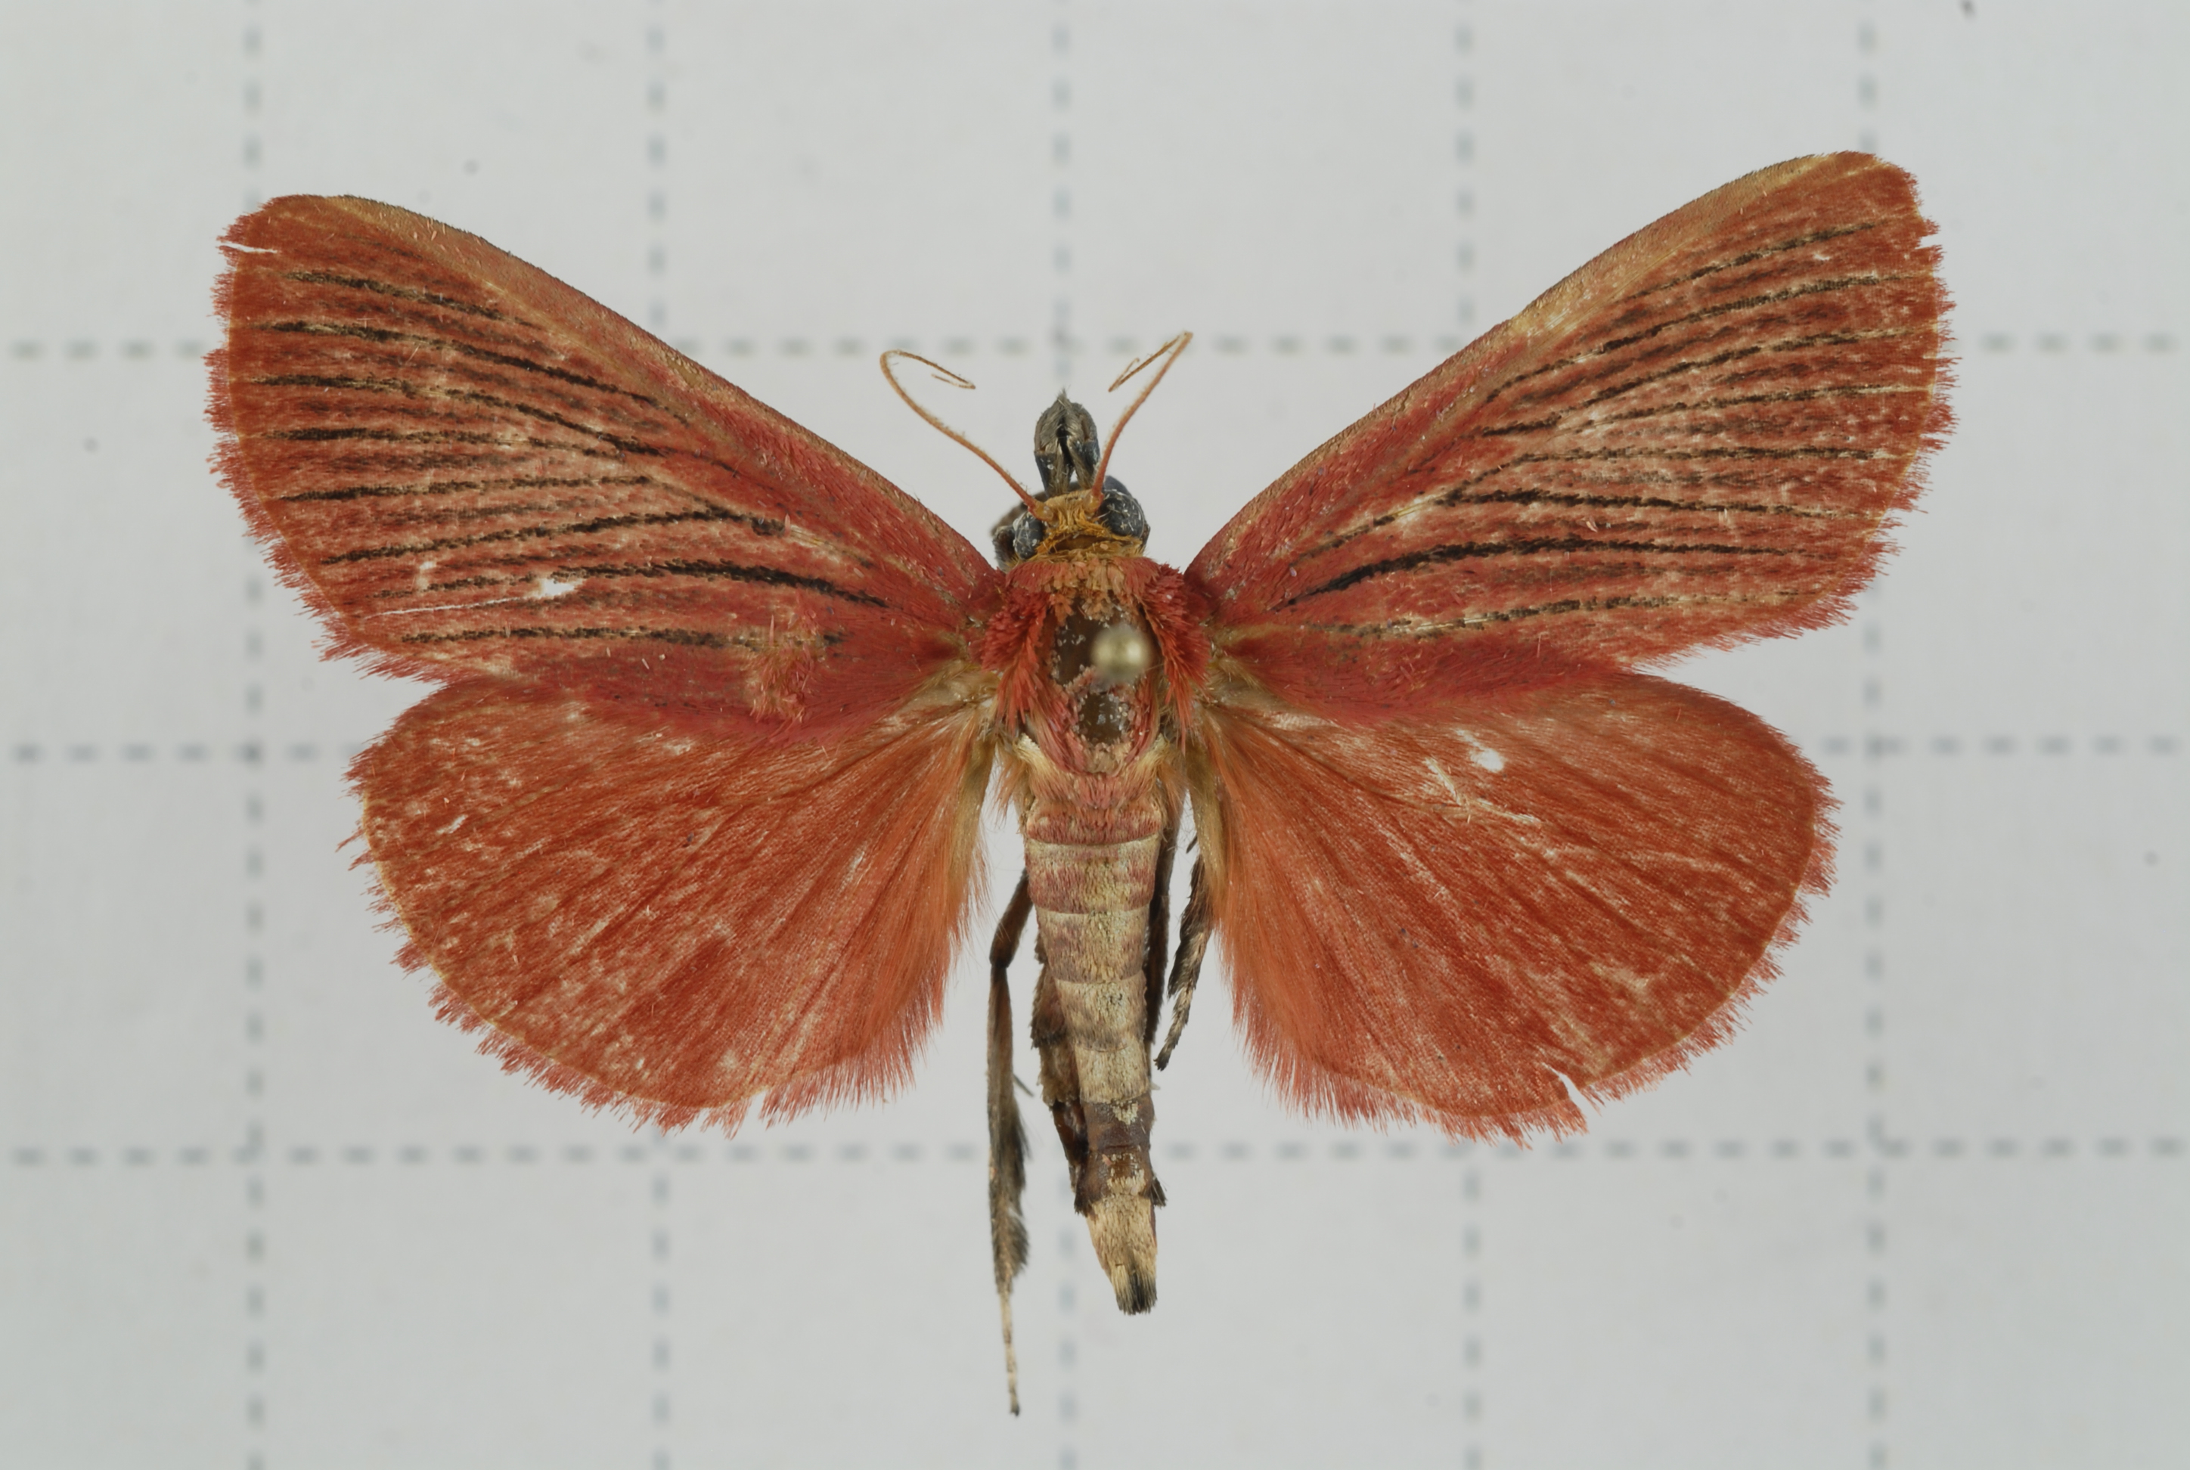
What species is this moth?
Arctioblepsis rubida
